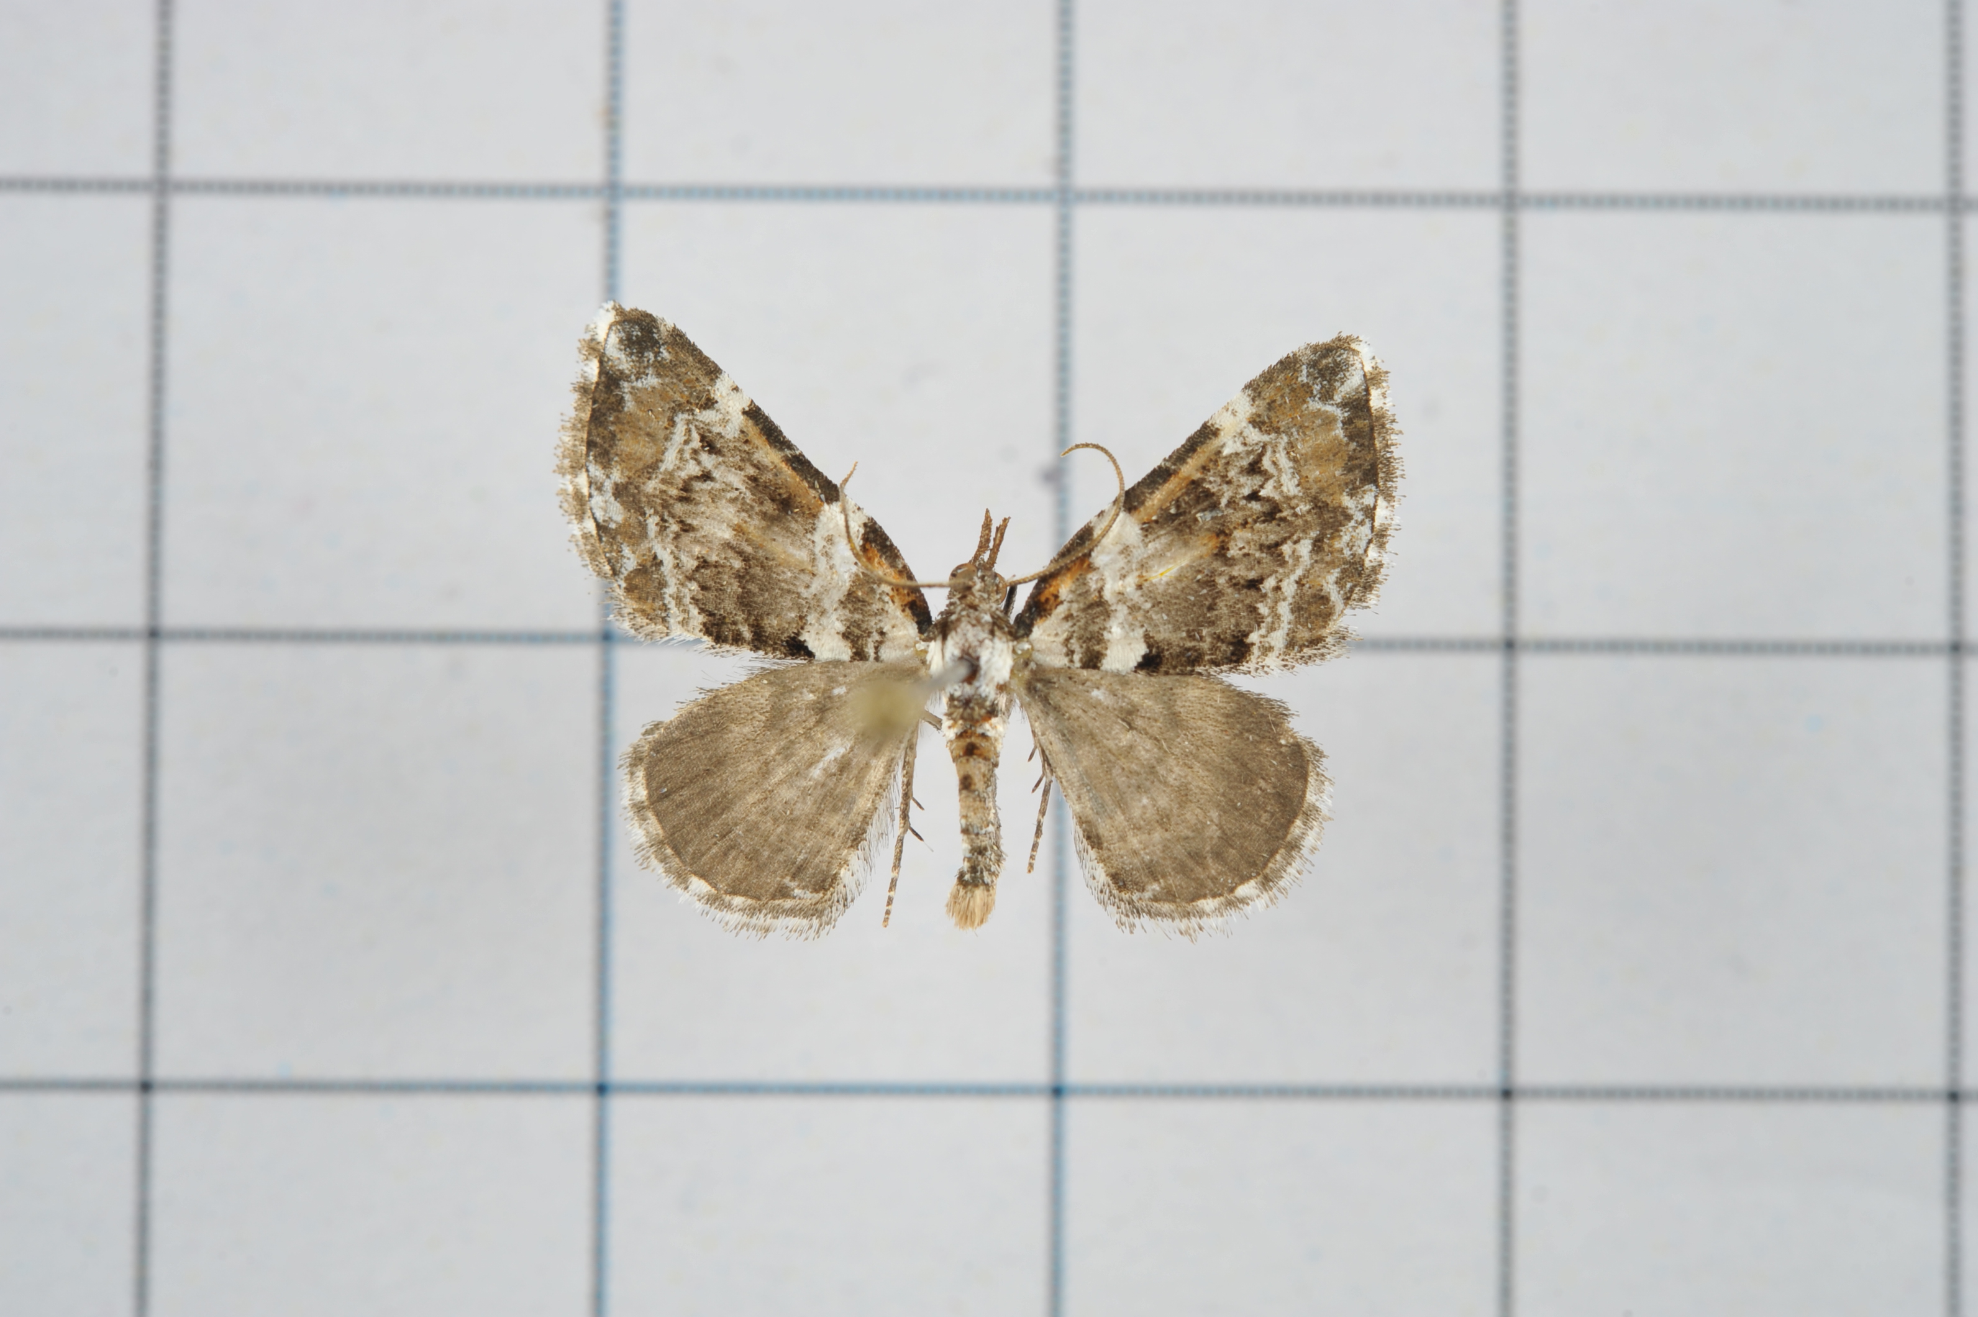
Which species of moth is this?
Perizoma fasciaria
